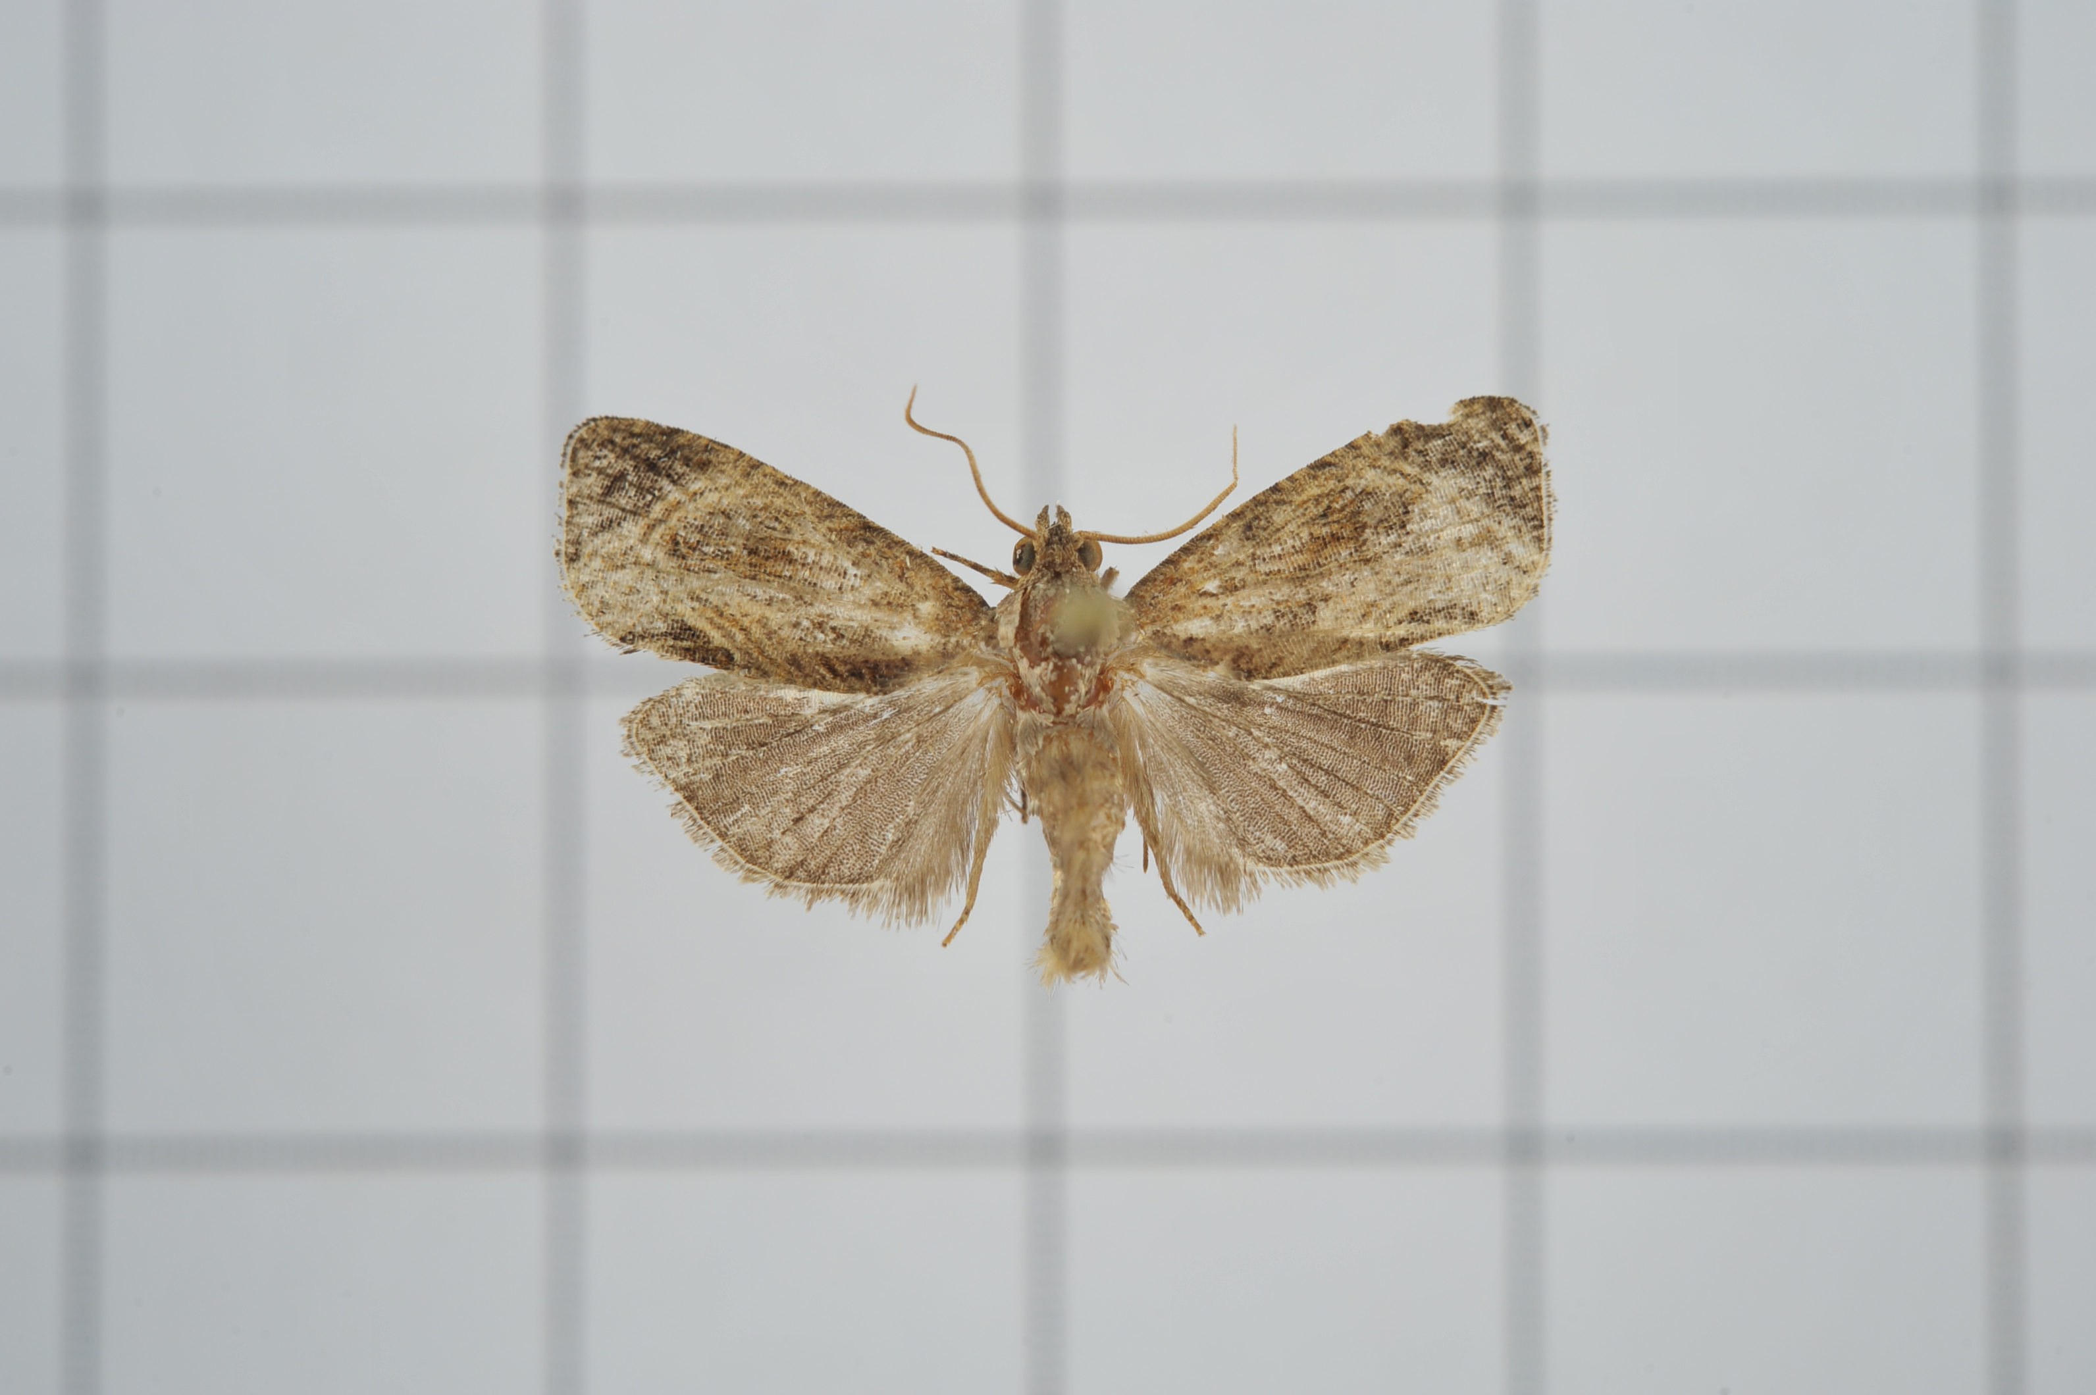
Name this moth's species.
Cryptophlebia repletana
